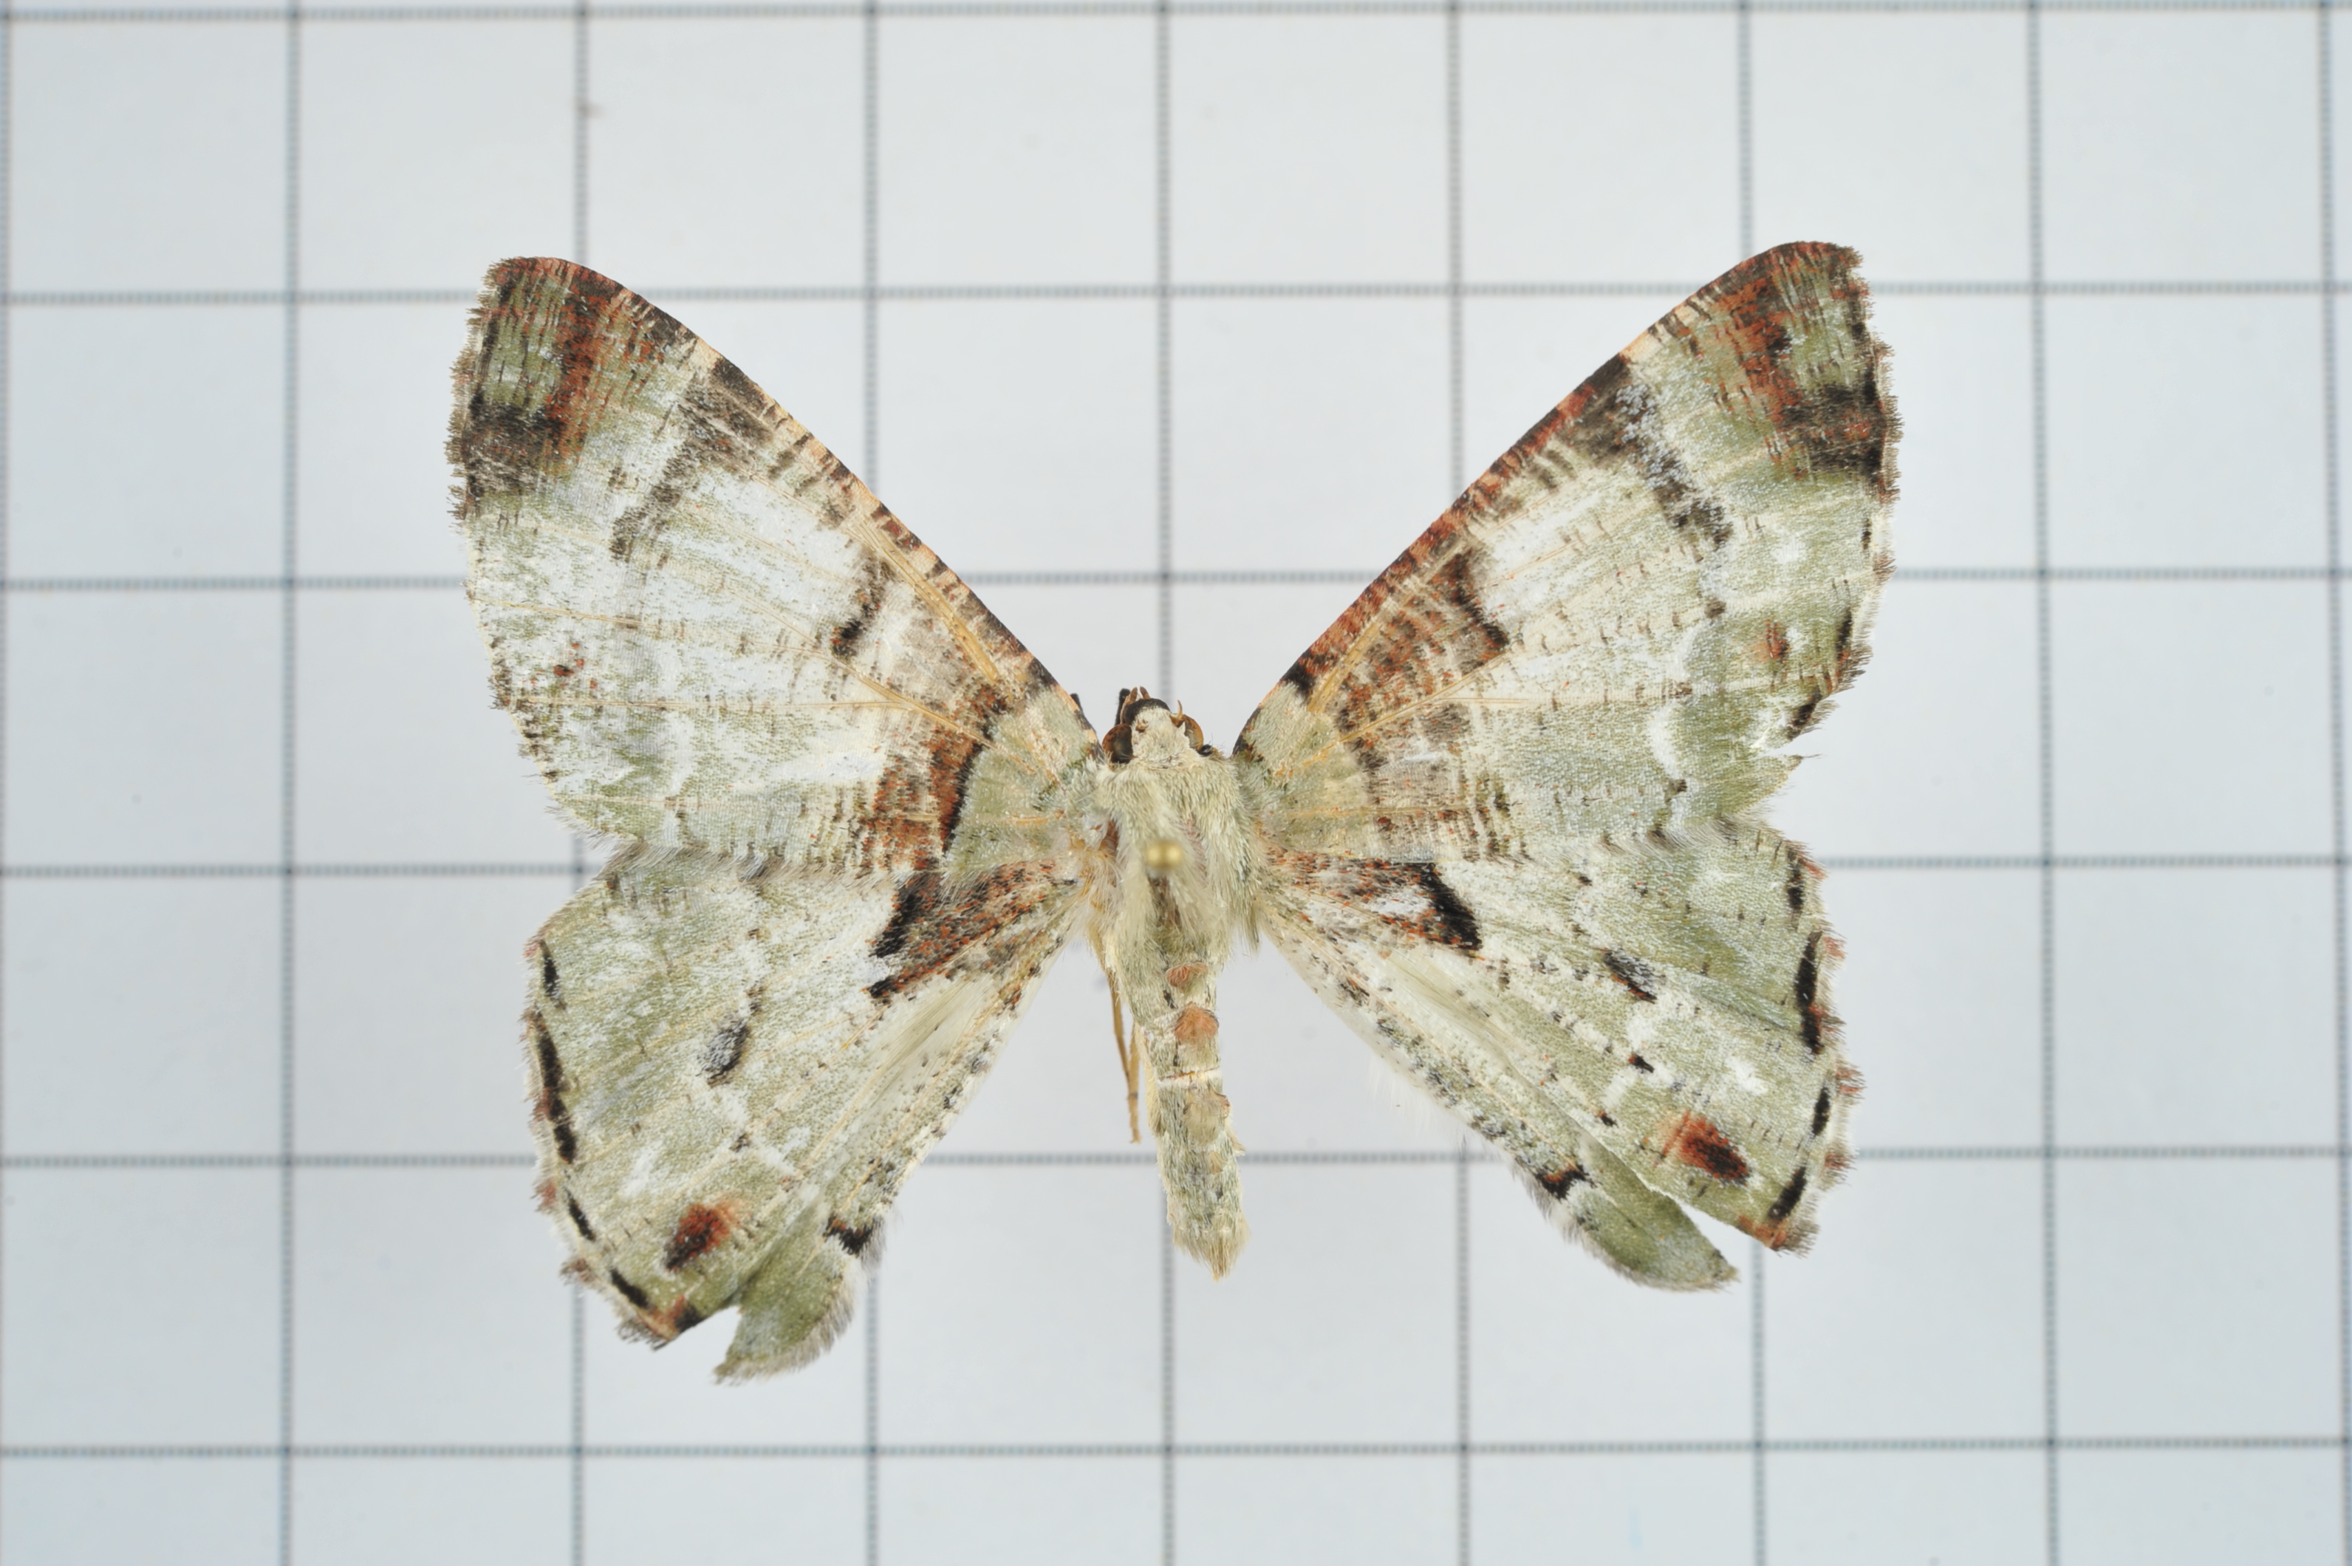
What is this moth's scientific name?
Pachyodes subtrita subtrita
